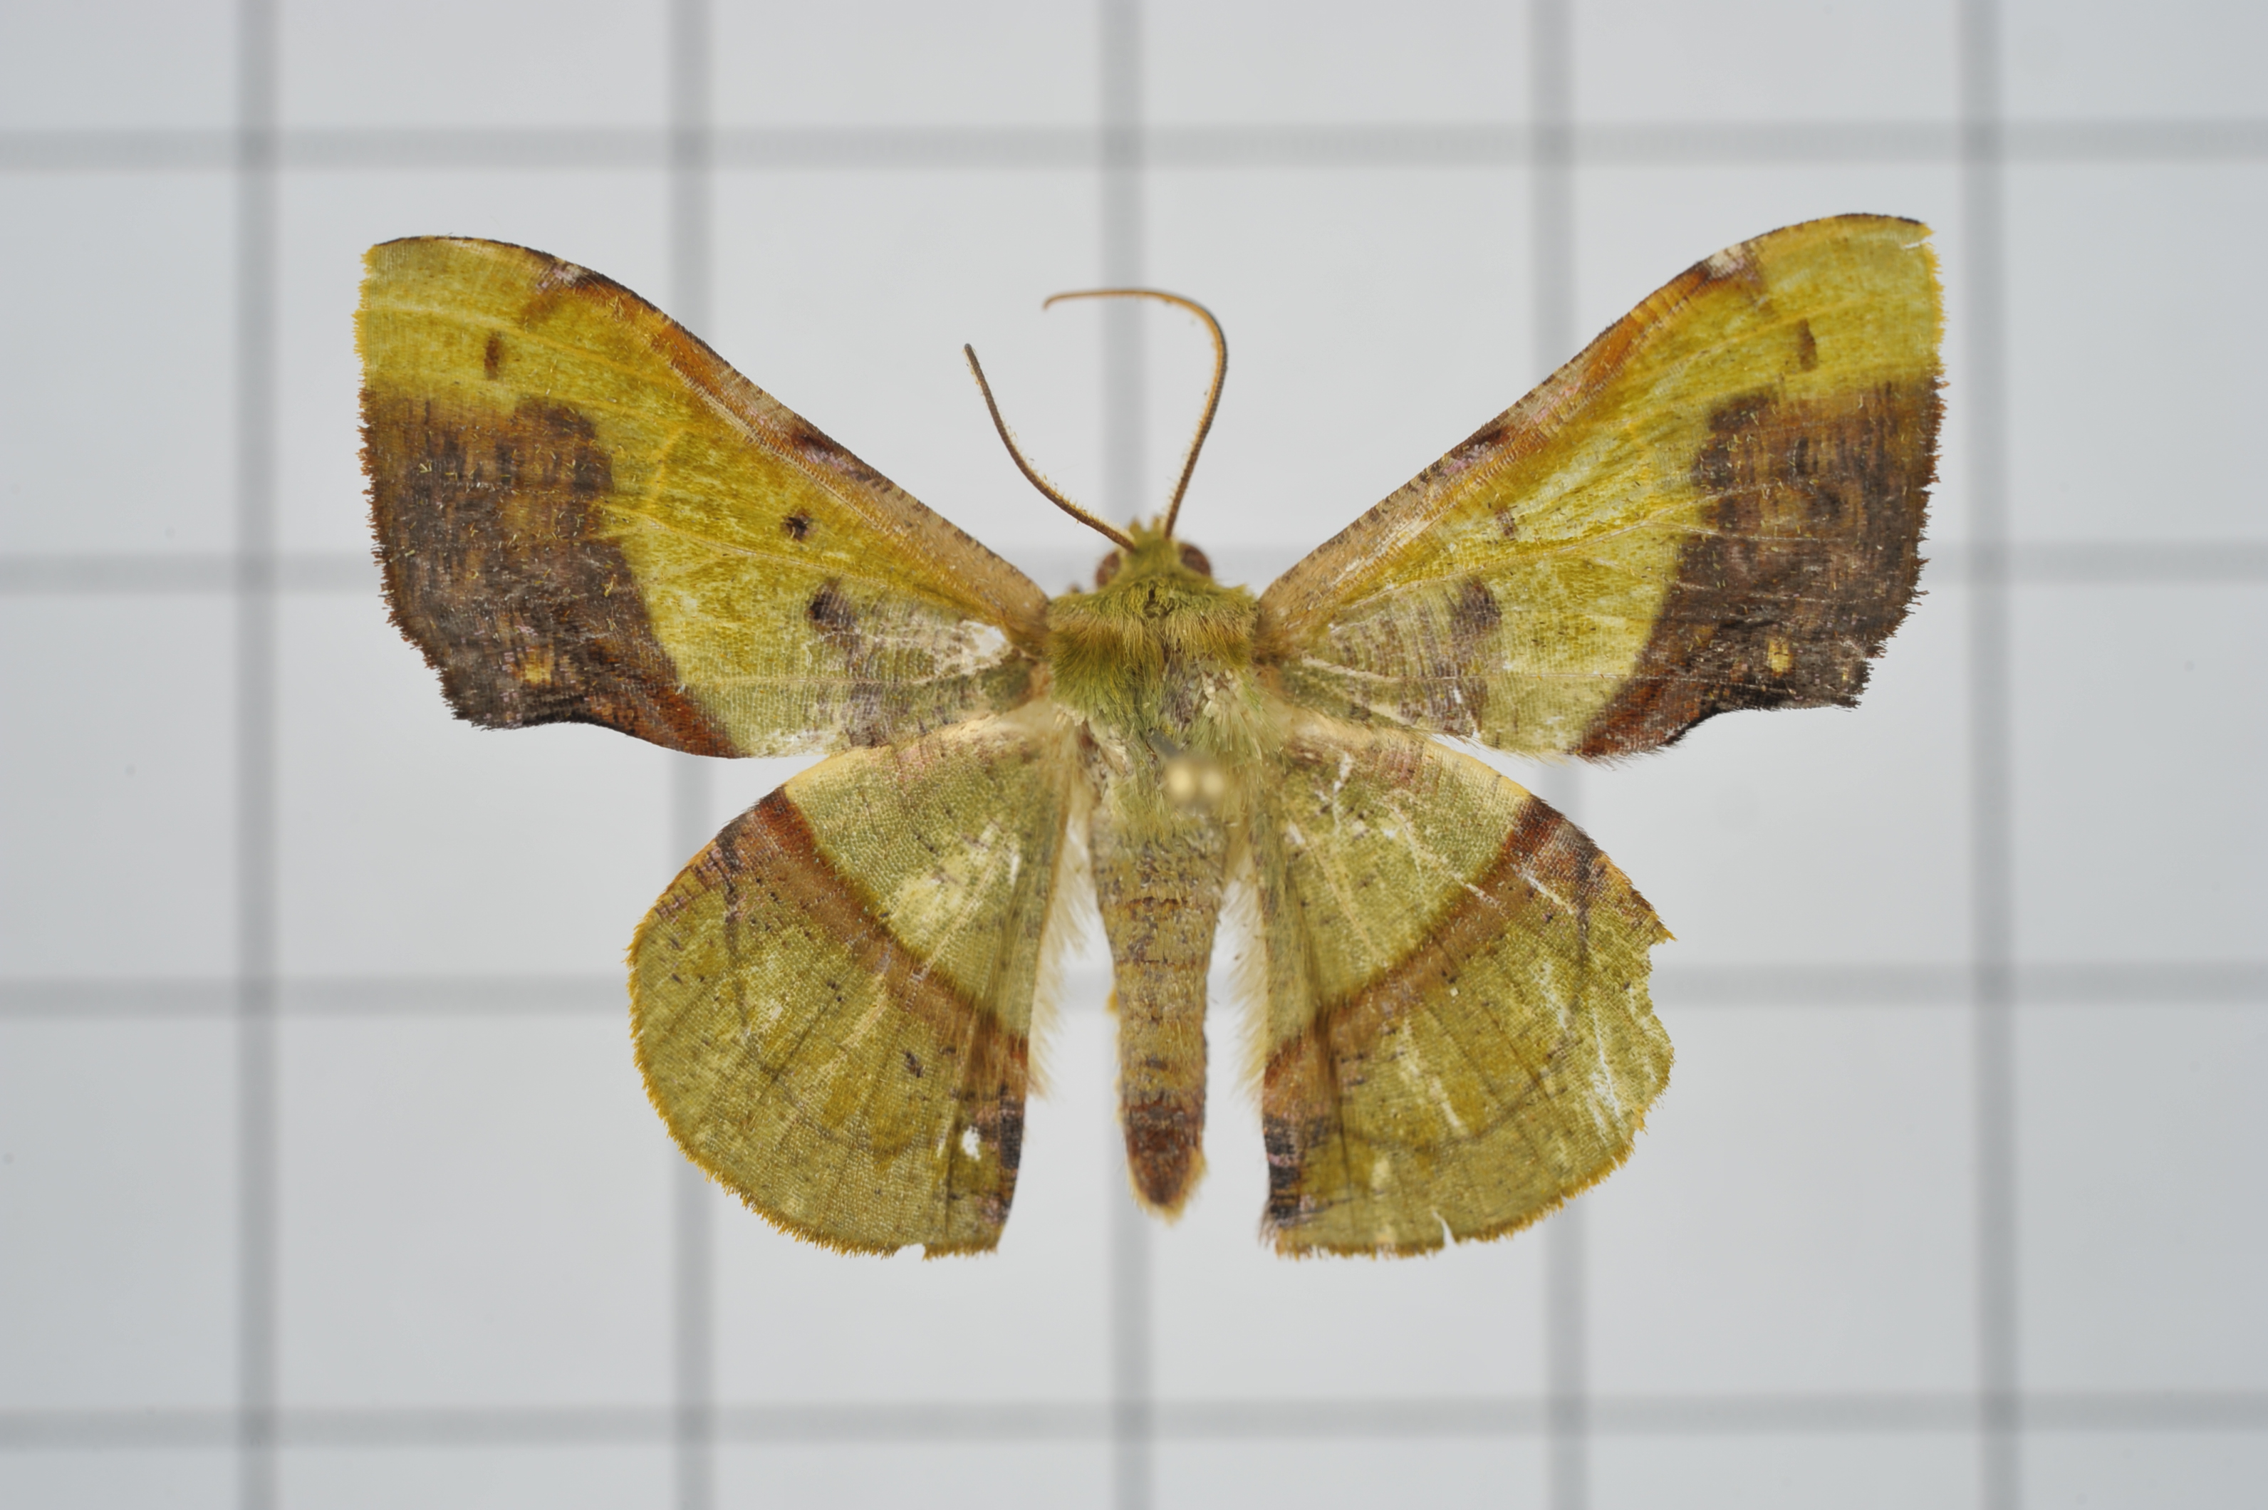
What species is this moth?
Fascellina plagiata
